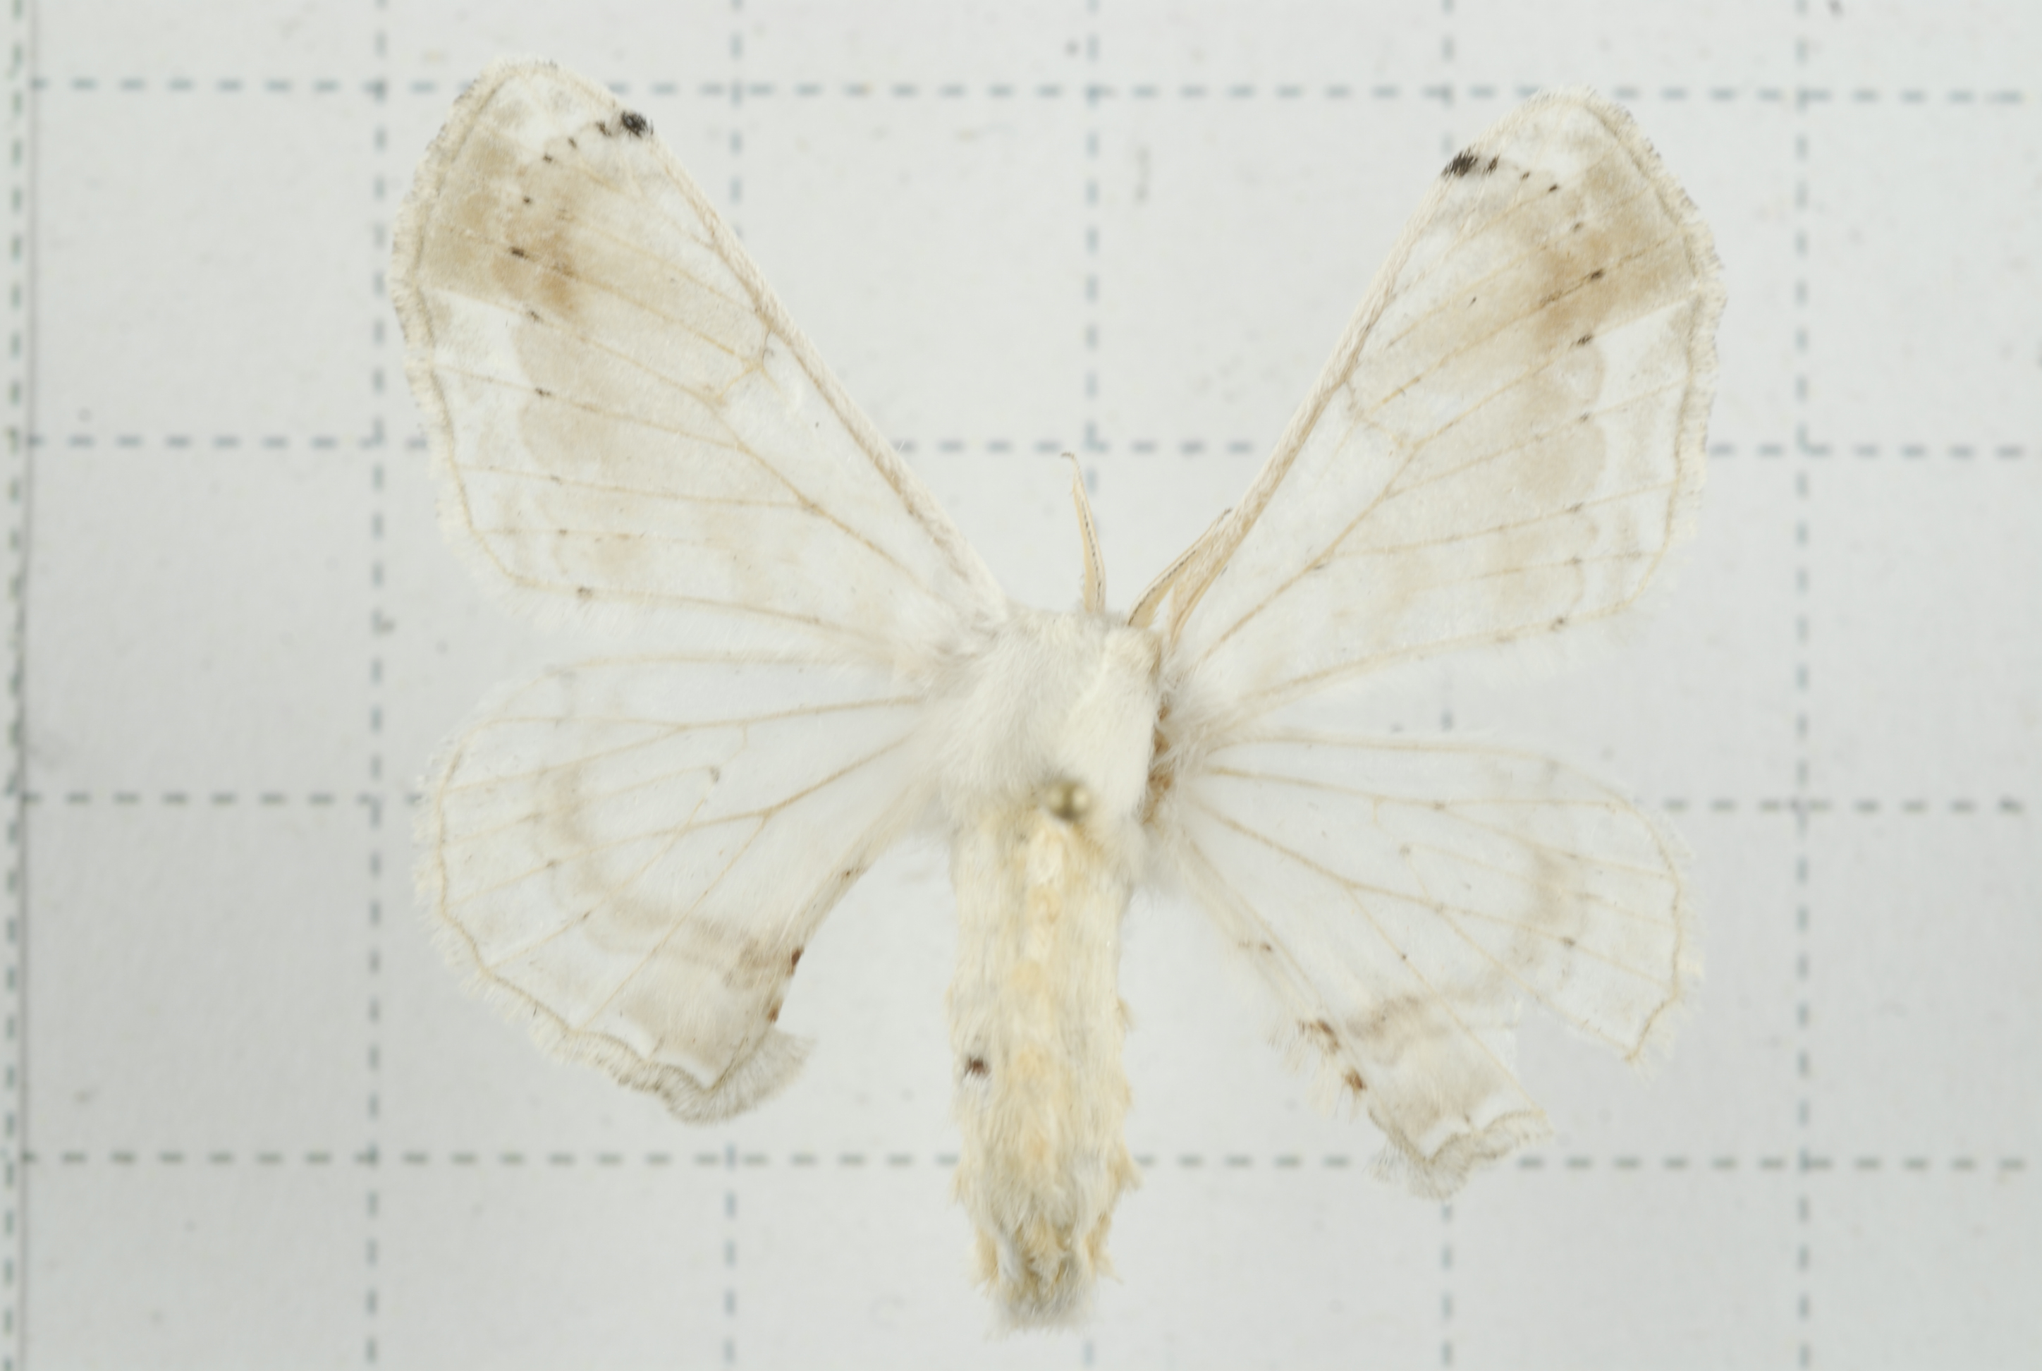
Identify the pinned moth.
Ernolatia moorei
